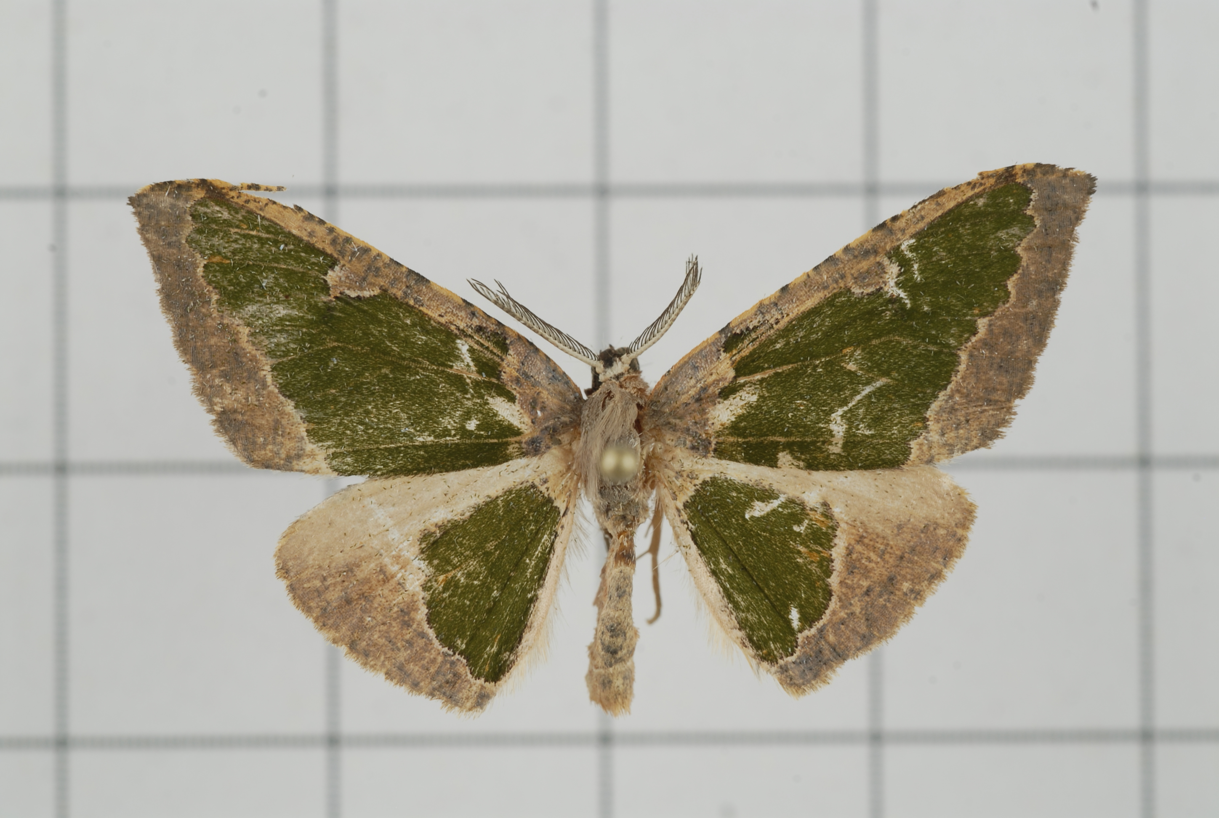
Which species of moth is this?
Celenna festivaria formosensis
